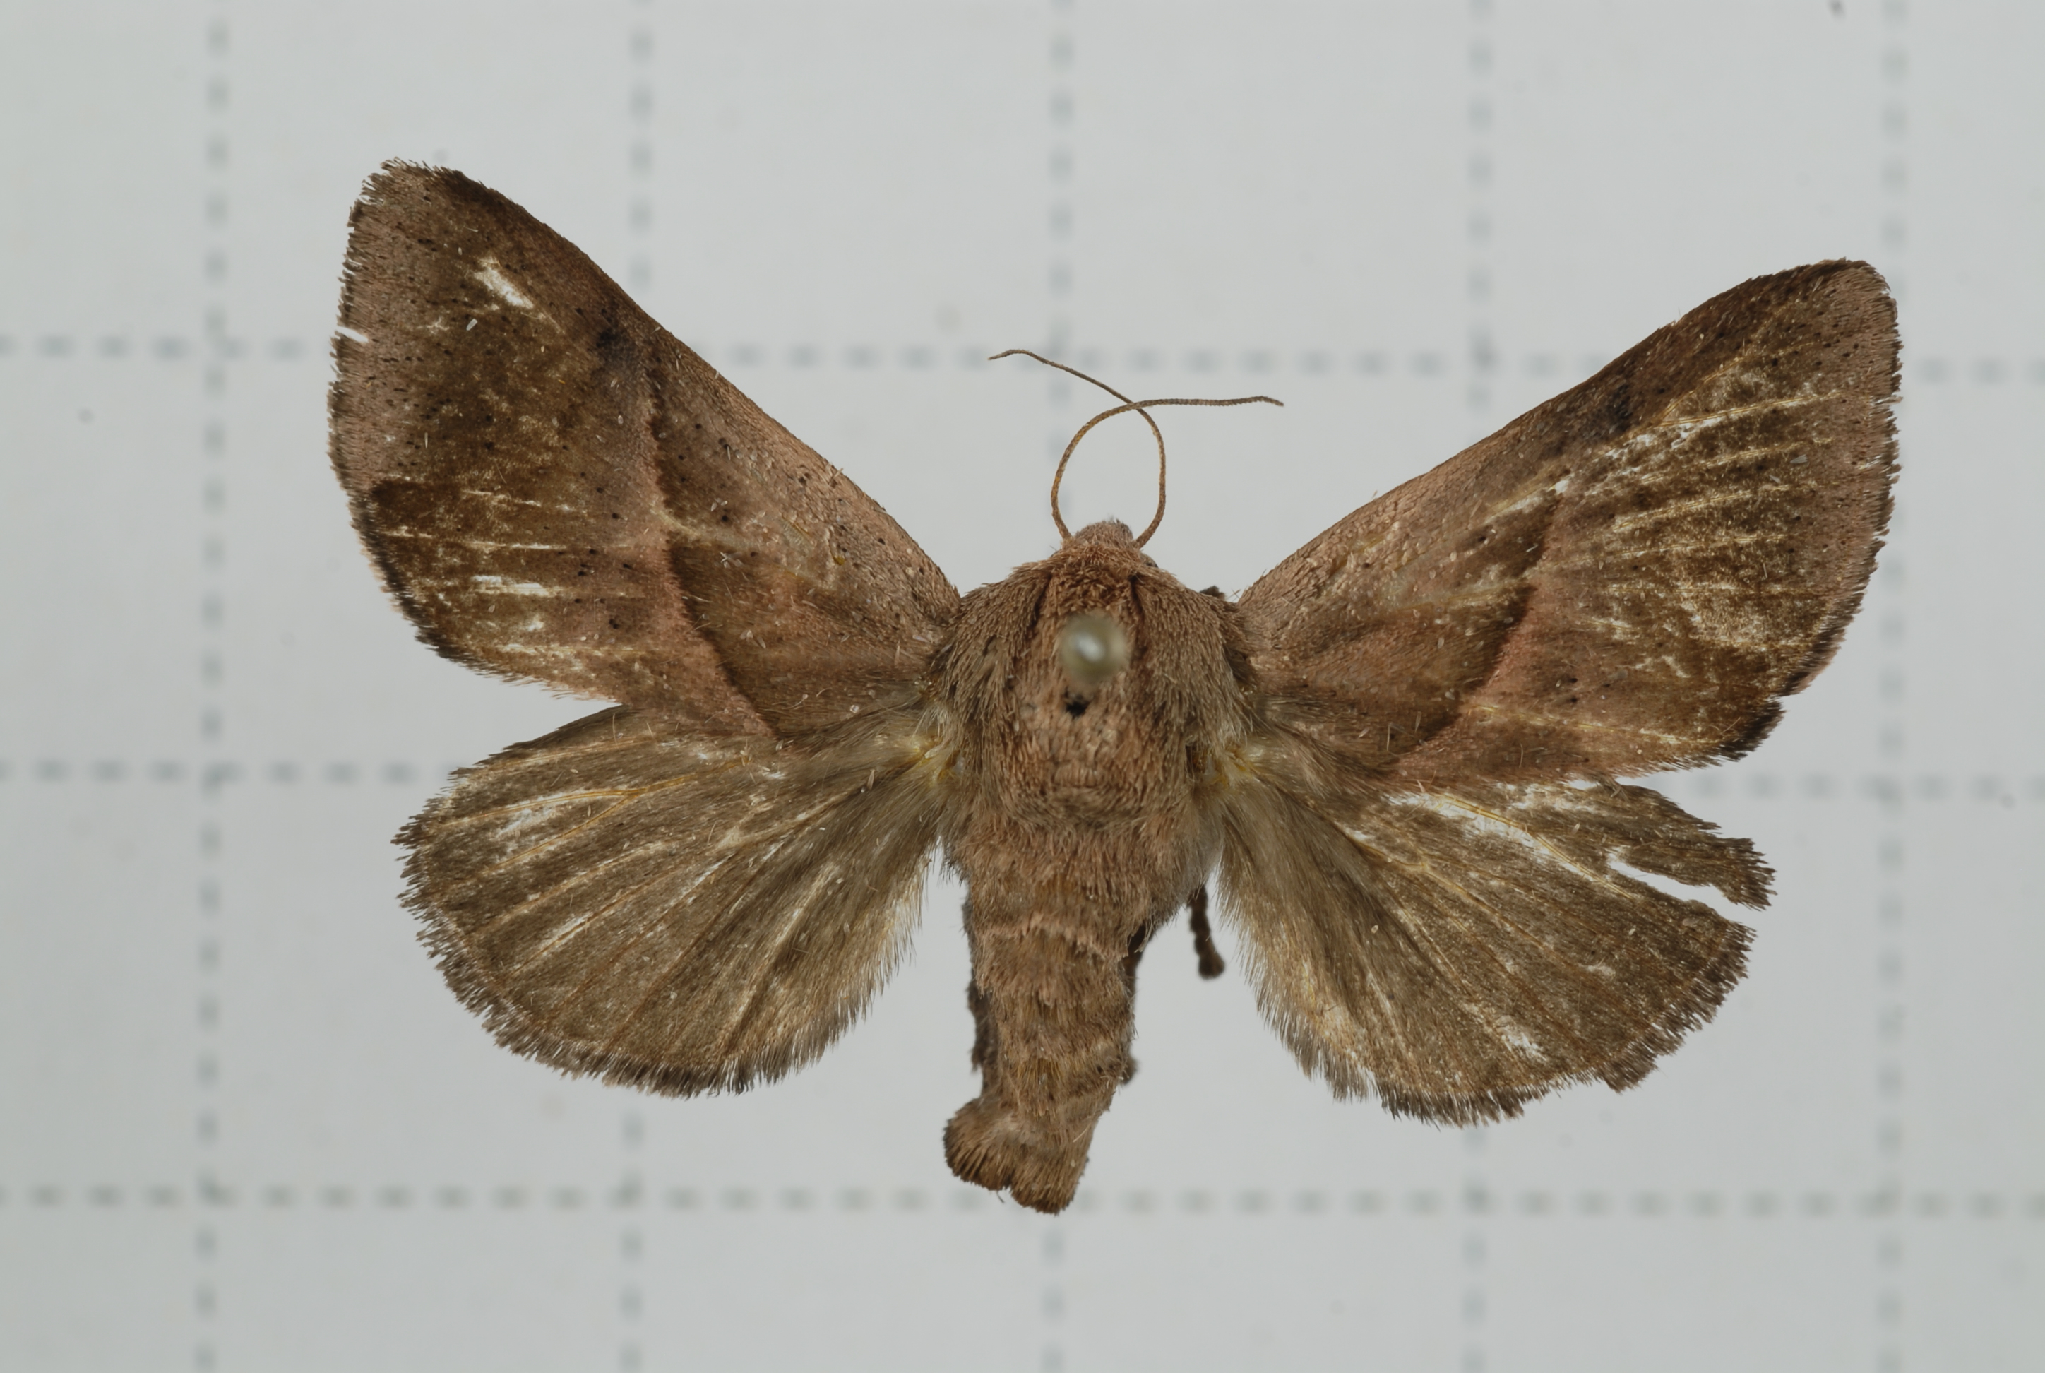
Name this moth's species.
Setora postornata
